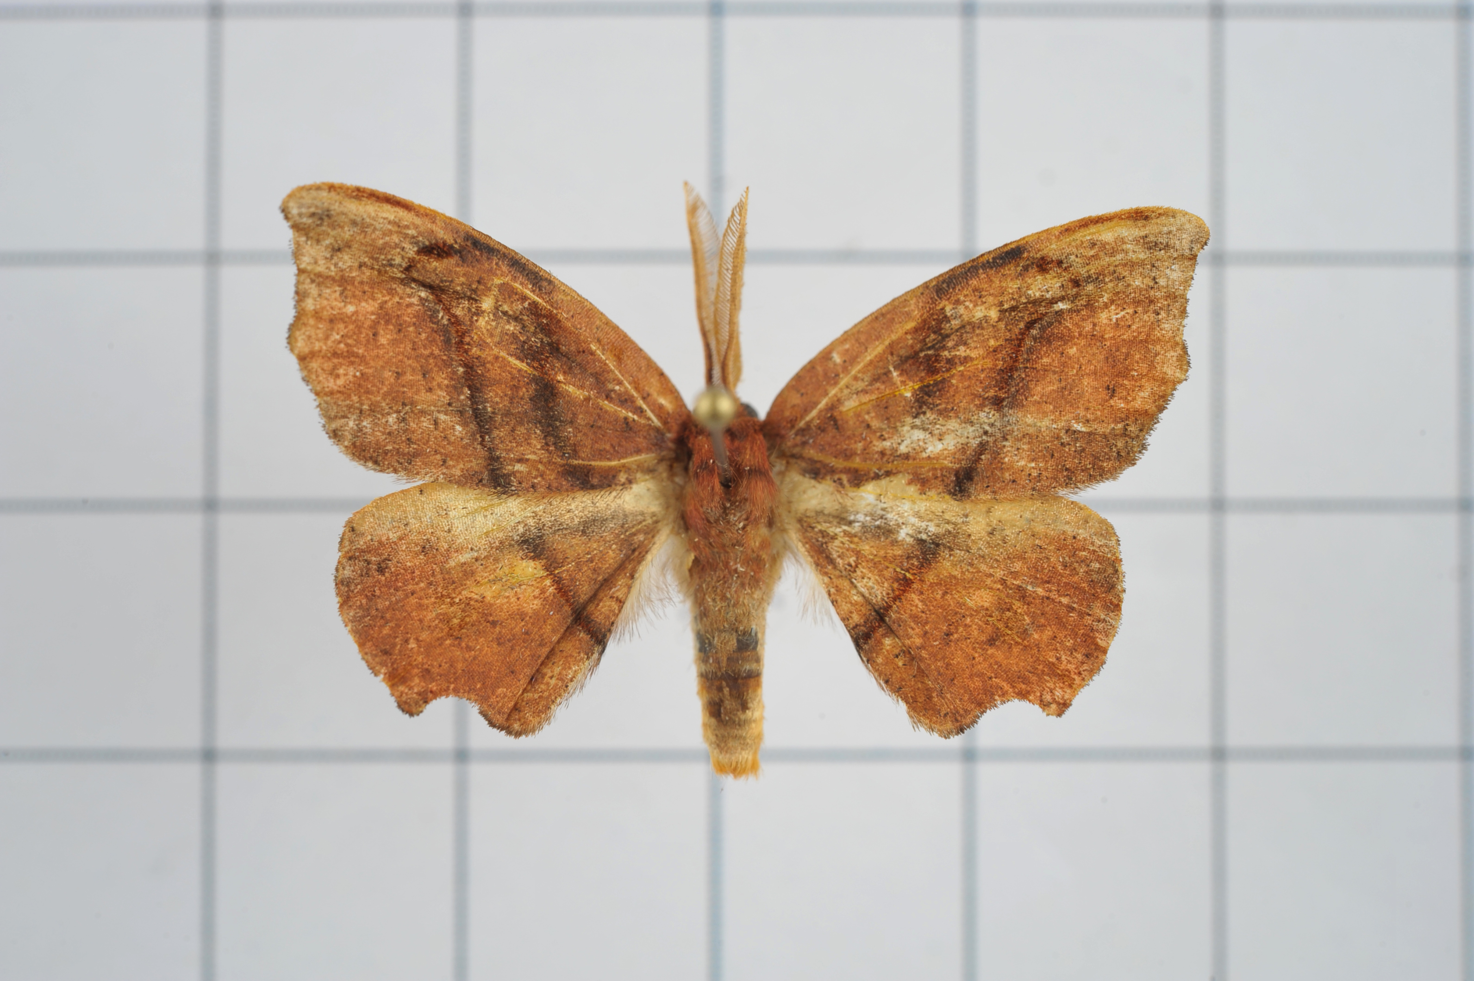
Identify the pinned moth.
Neoreta purpureofascia
